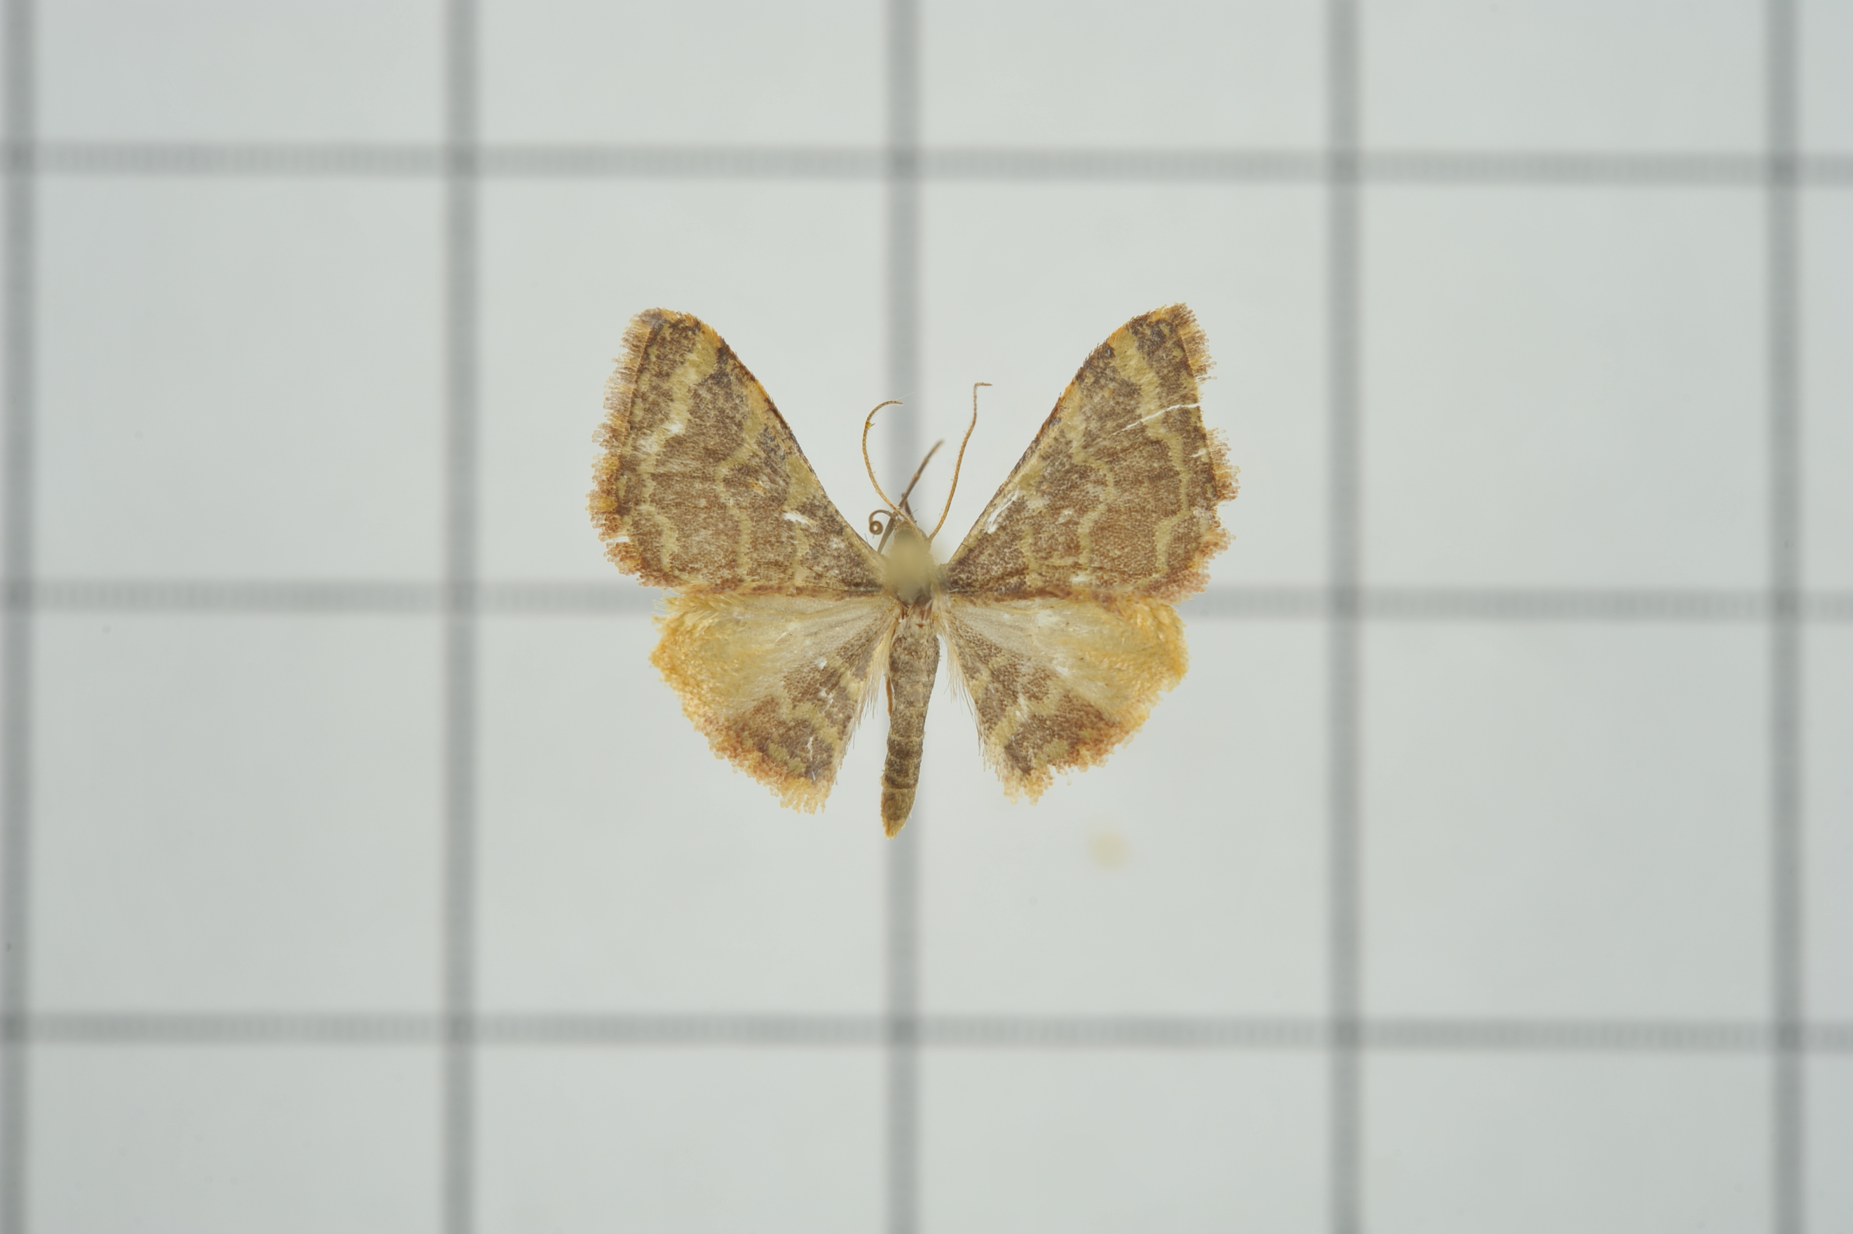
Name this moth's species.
Lophophleps purpurea
